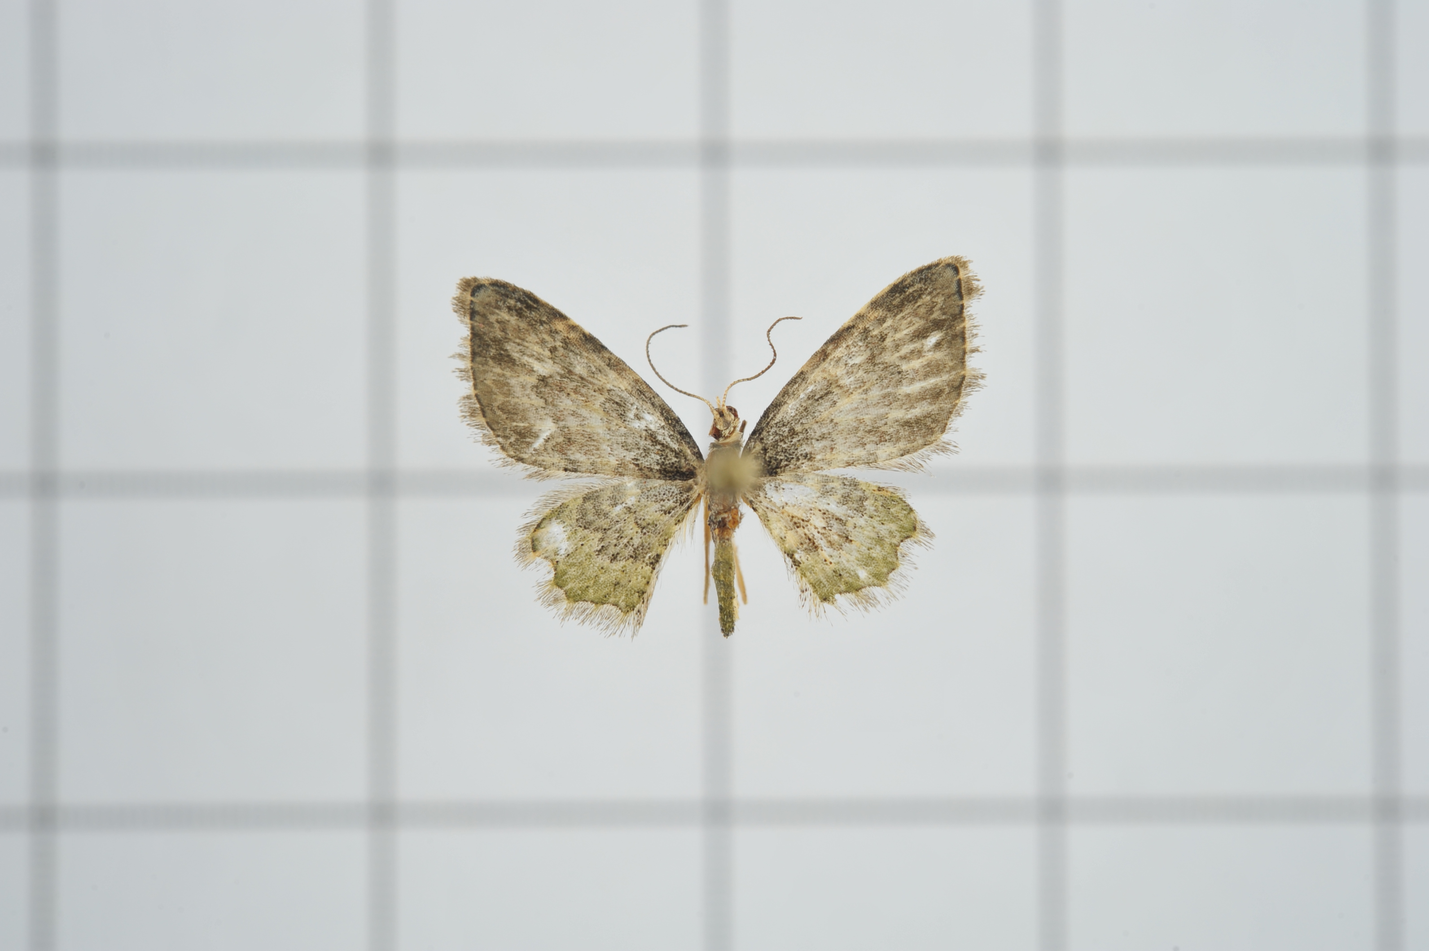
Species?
Chloroclystis dentatissima
